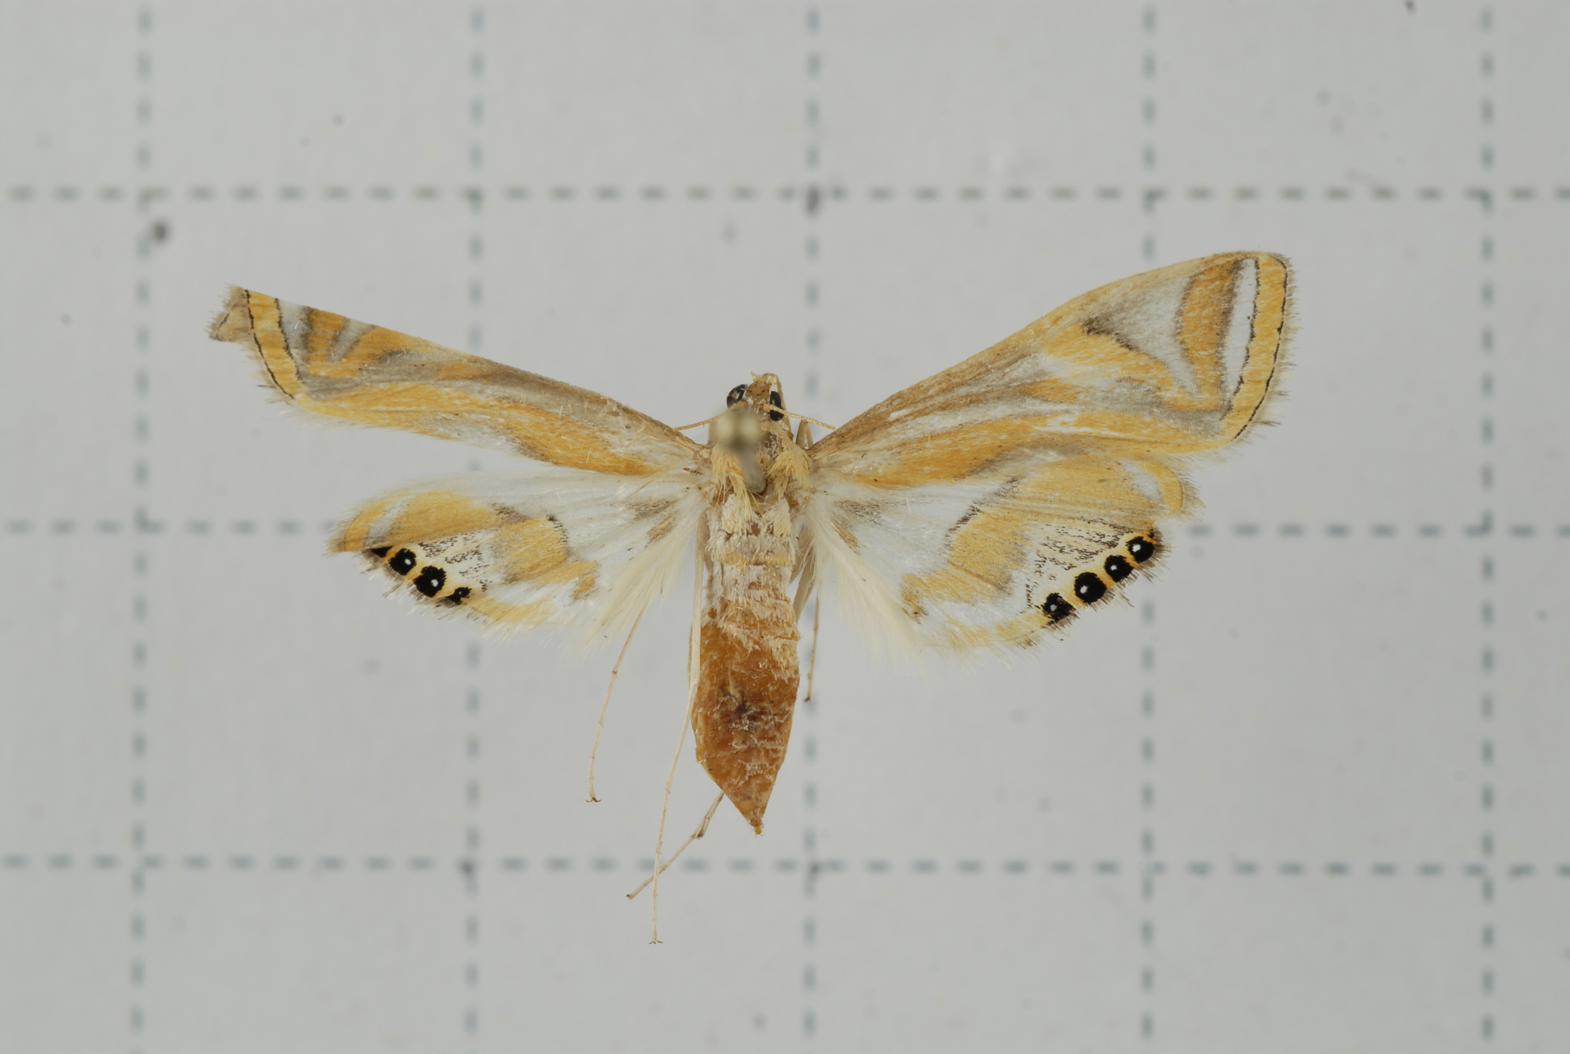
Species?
Eoophyla conjunctalis
